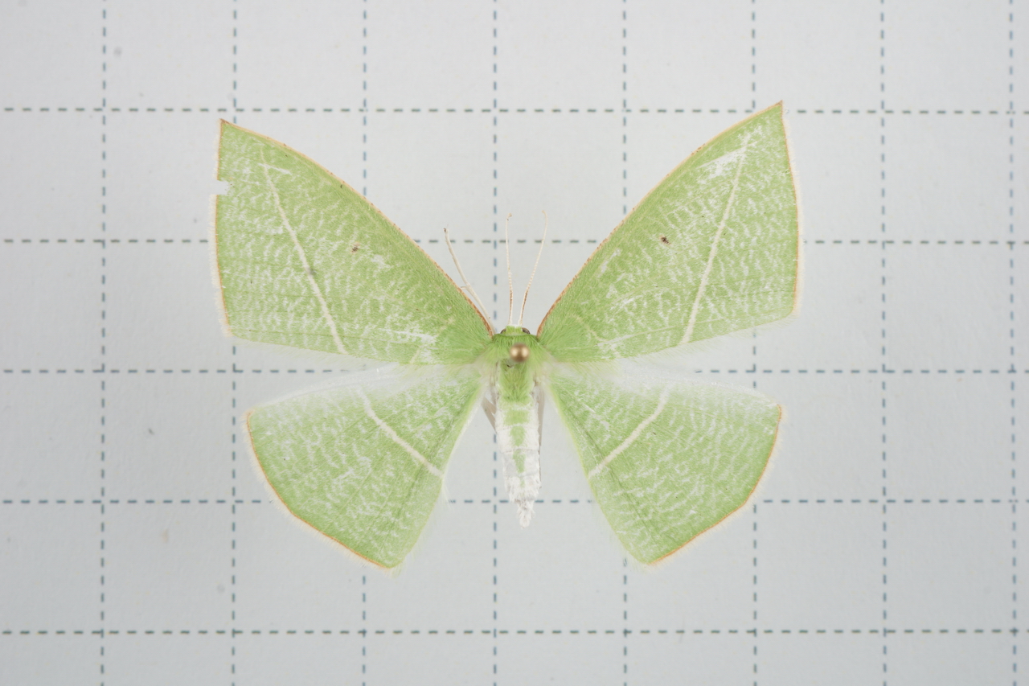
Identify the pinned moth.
Tanaoctenia haliaria
